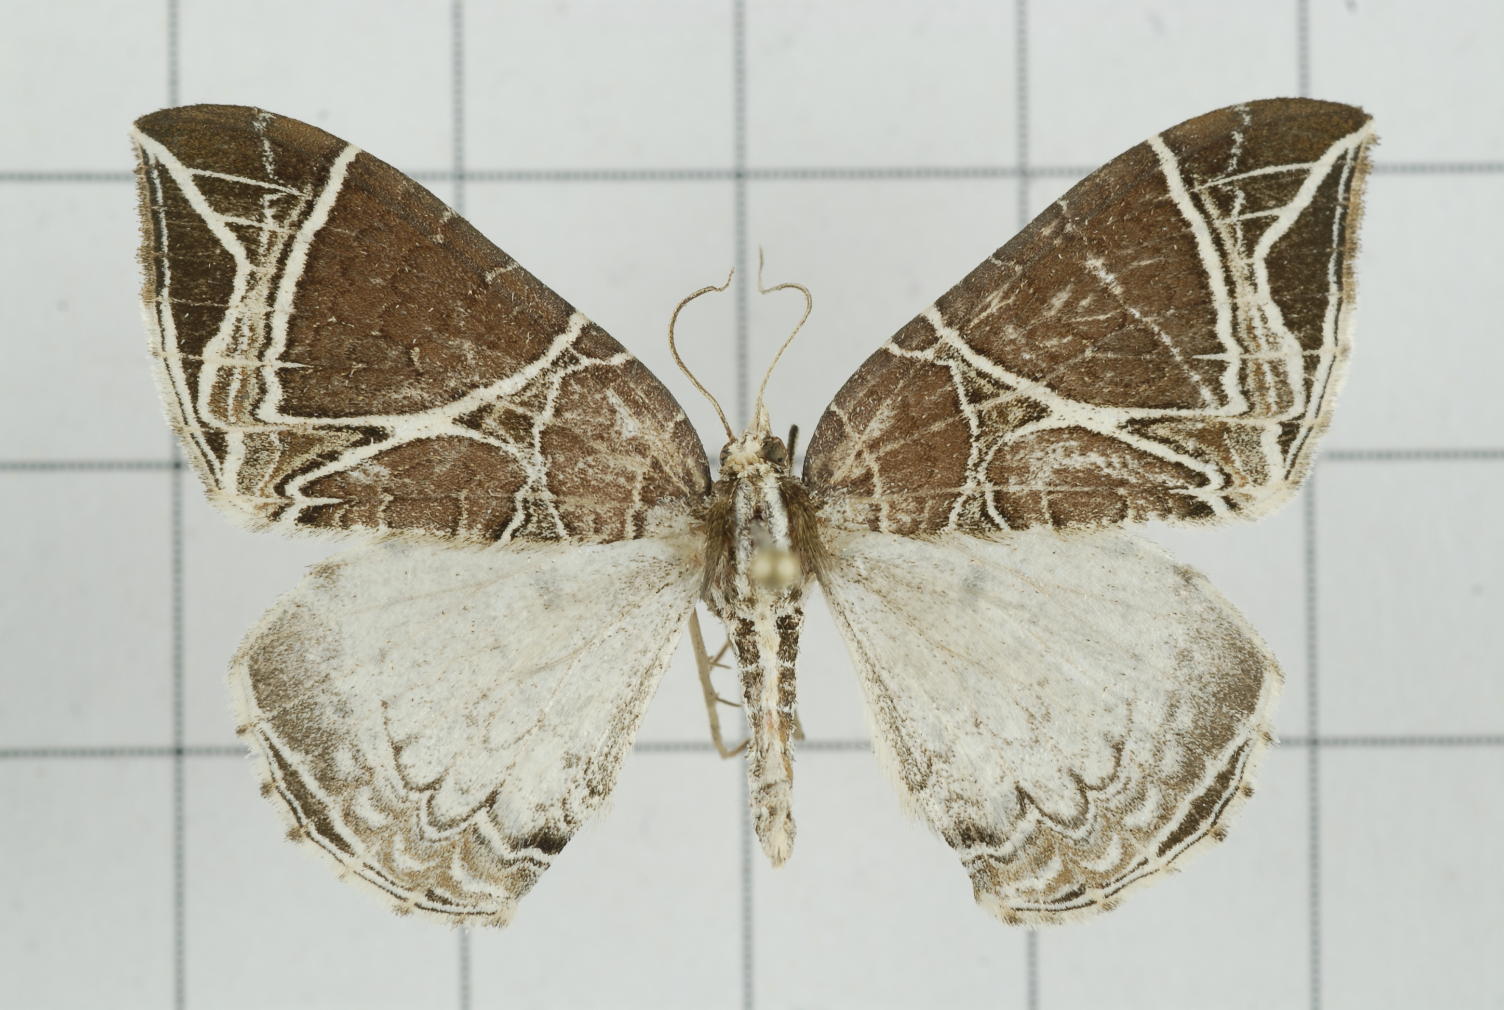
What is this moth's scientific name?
Ecliptopera benigna
